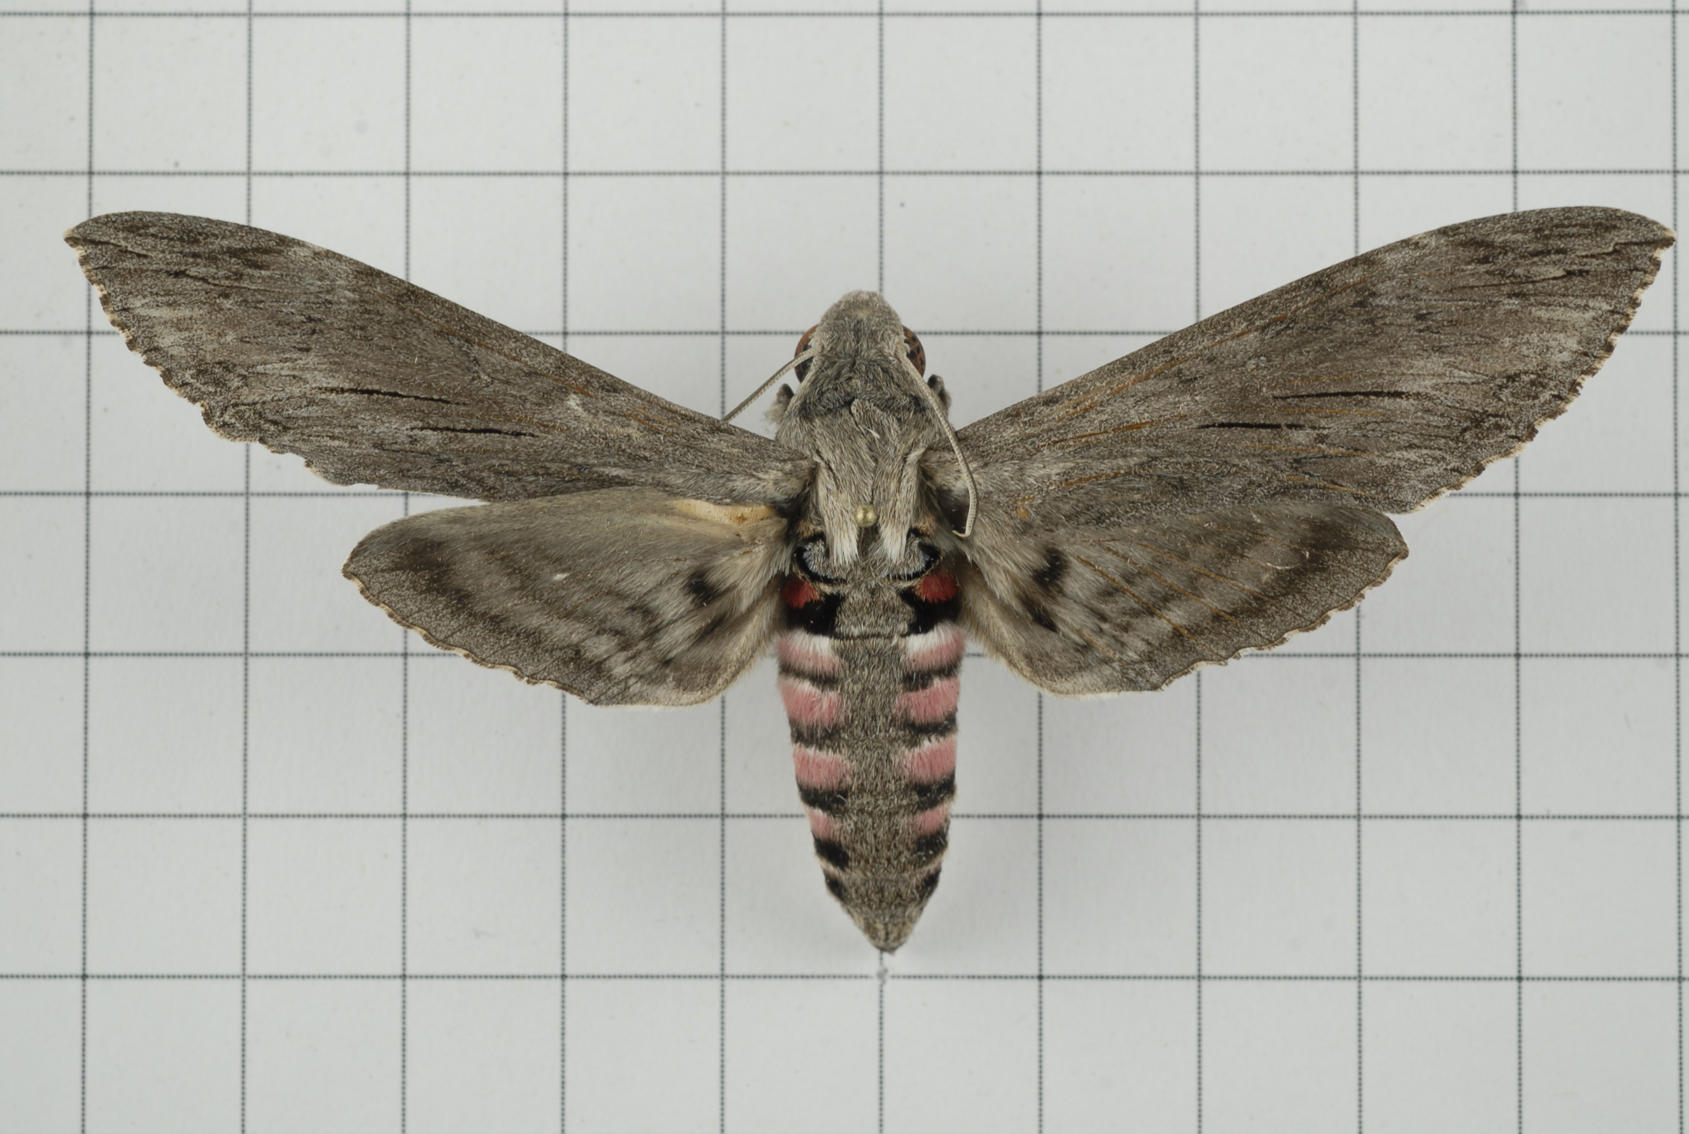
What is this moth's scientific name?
Agrius convolvuli
